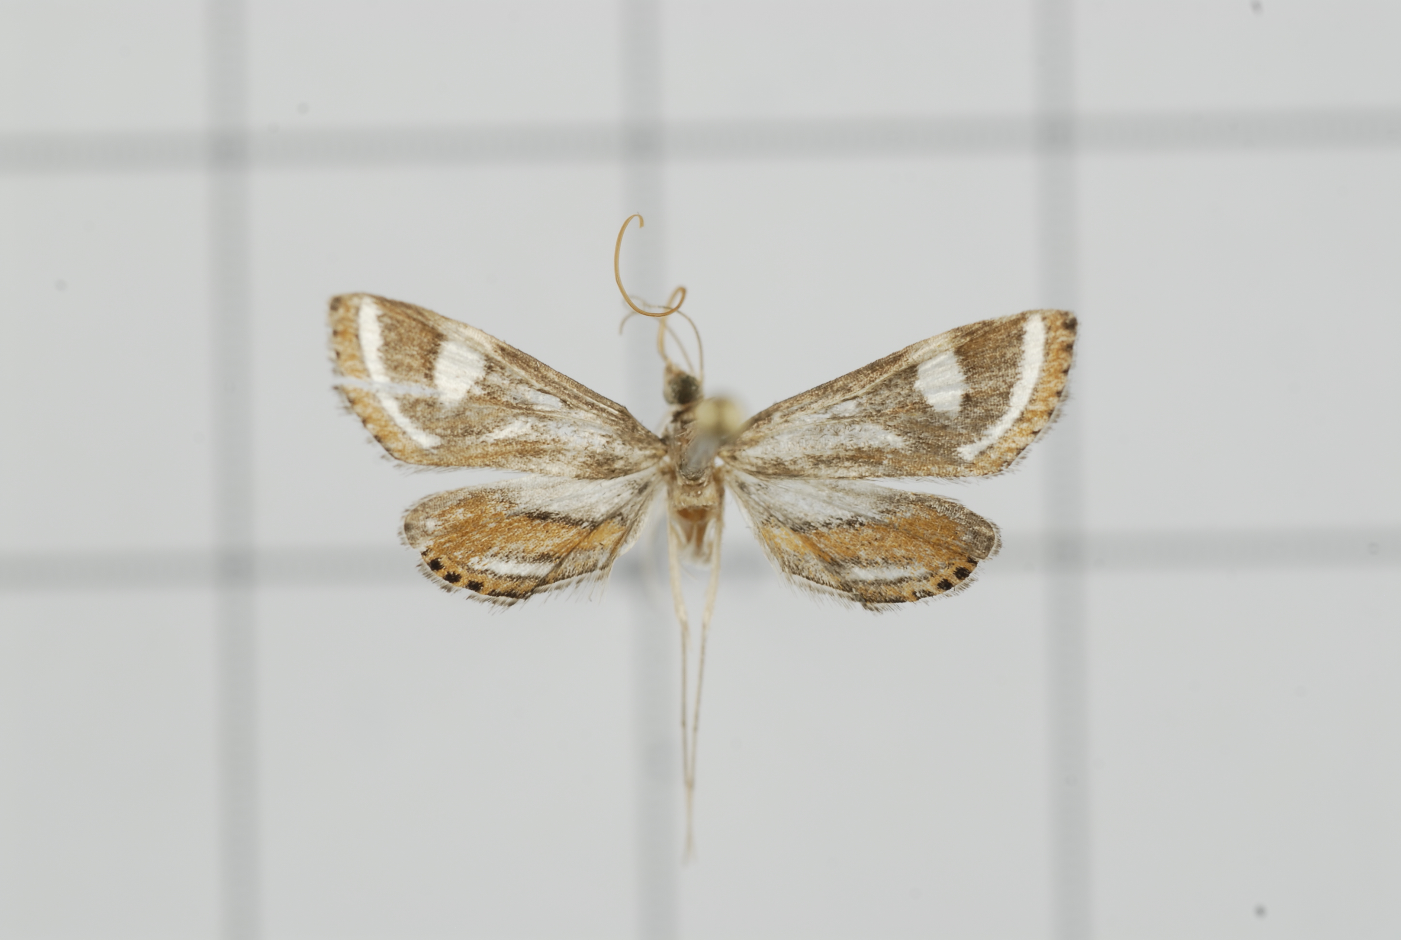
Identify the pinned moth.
Strepsinoma croesusalis
